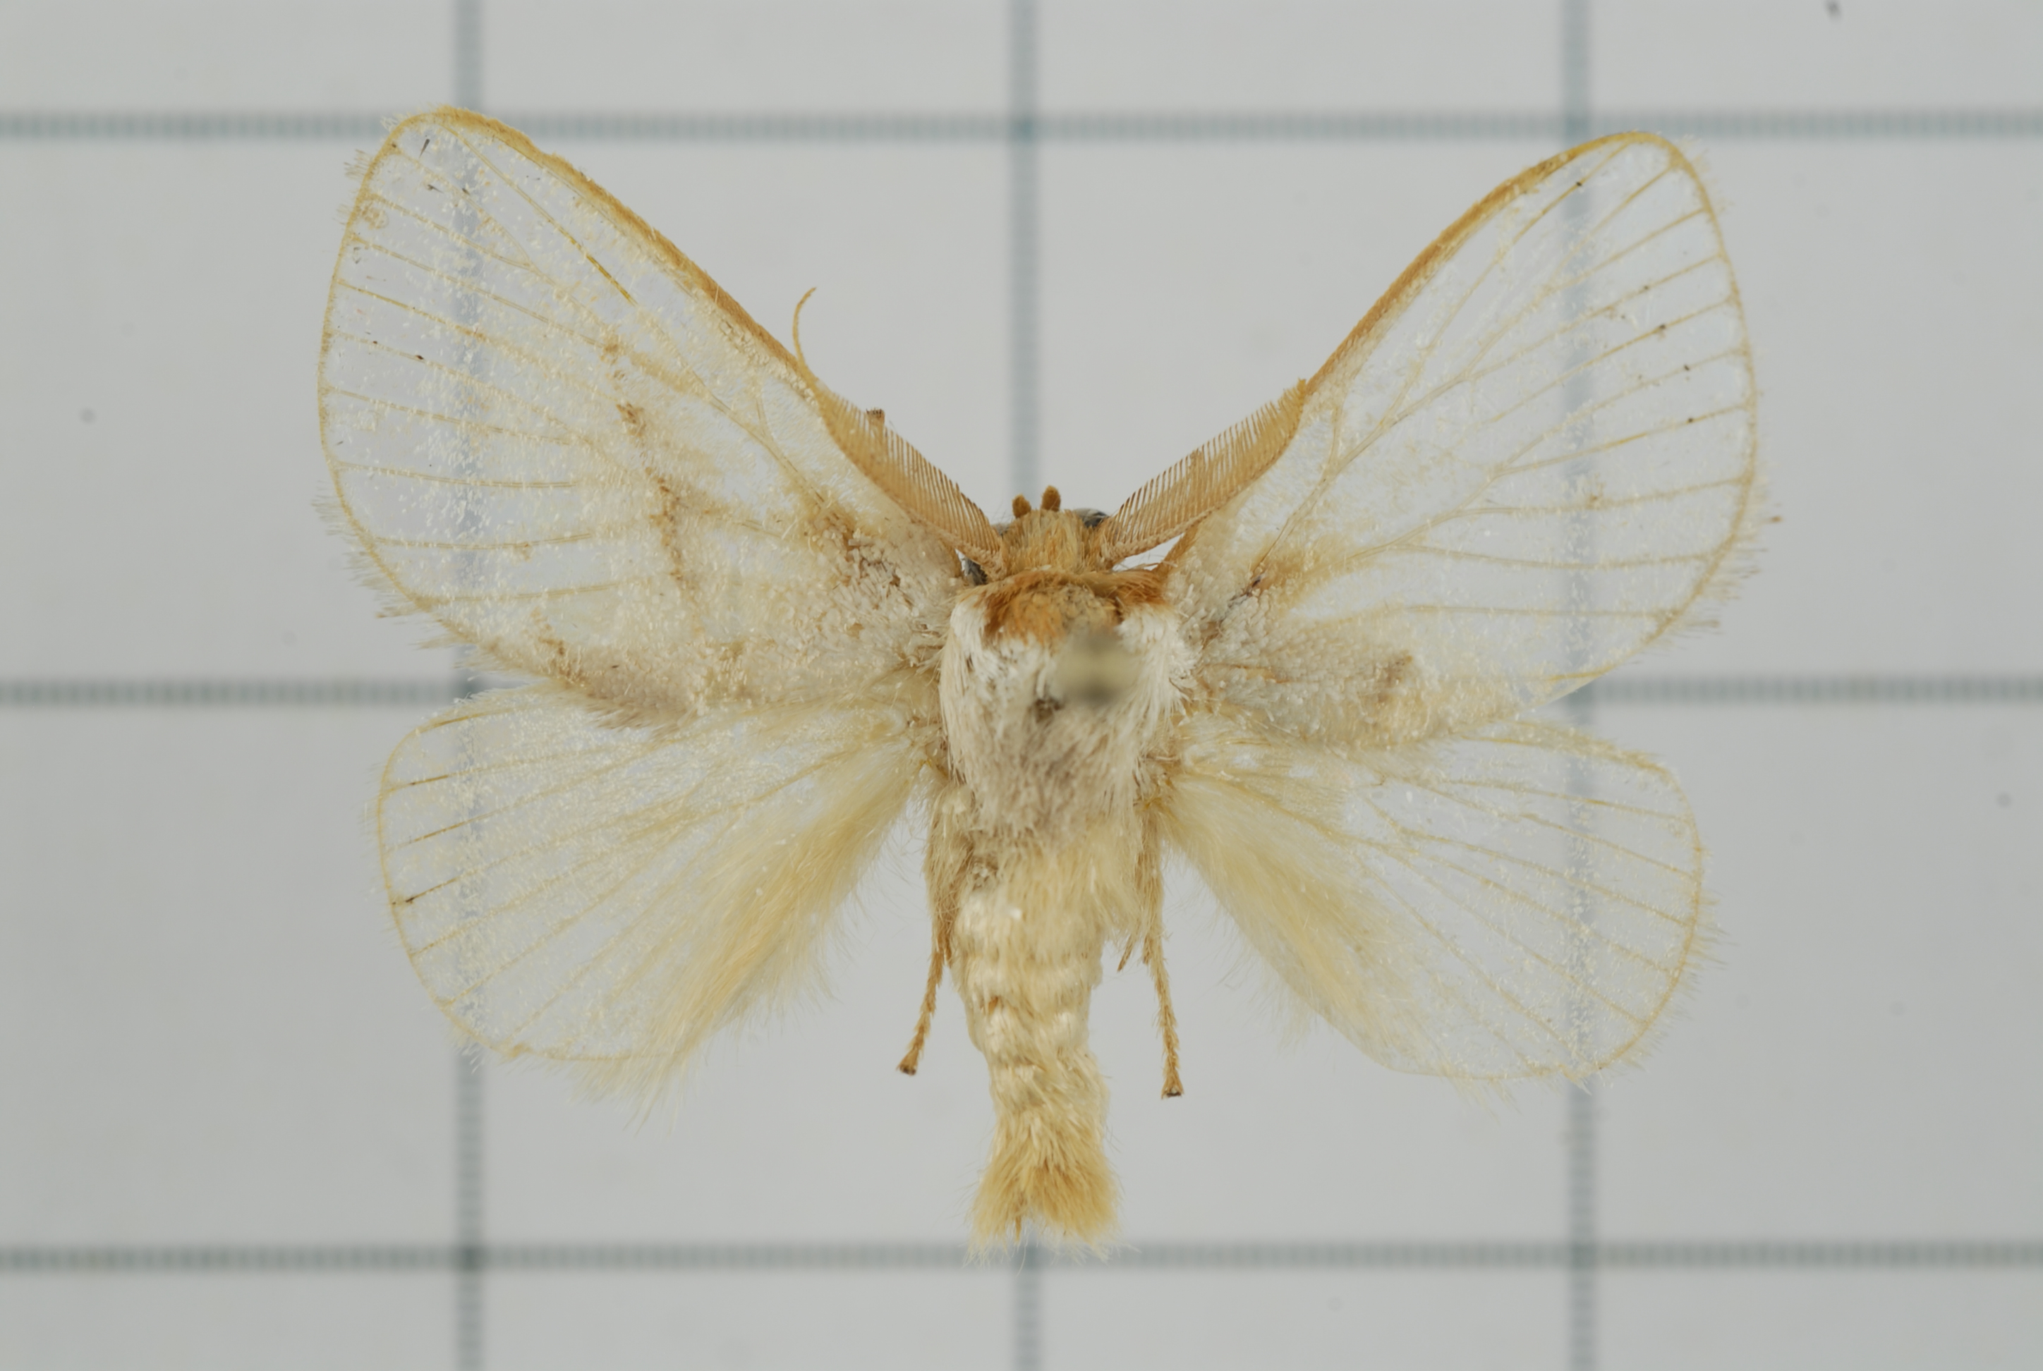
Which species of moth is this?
Cania heppneri
